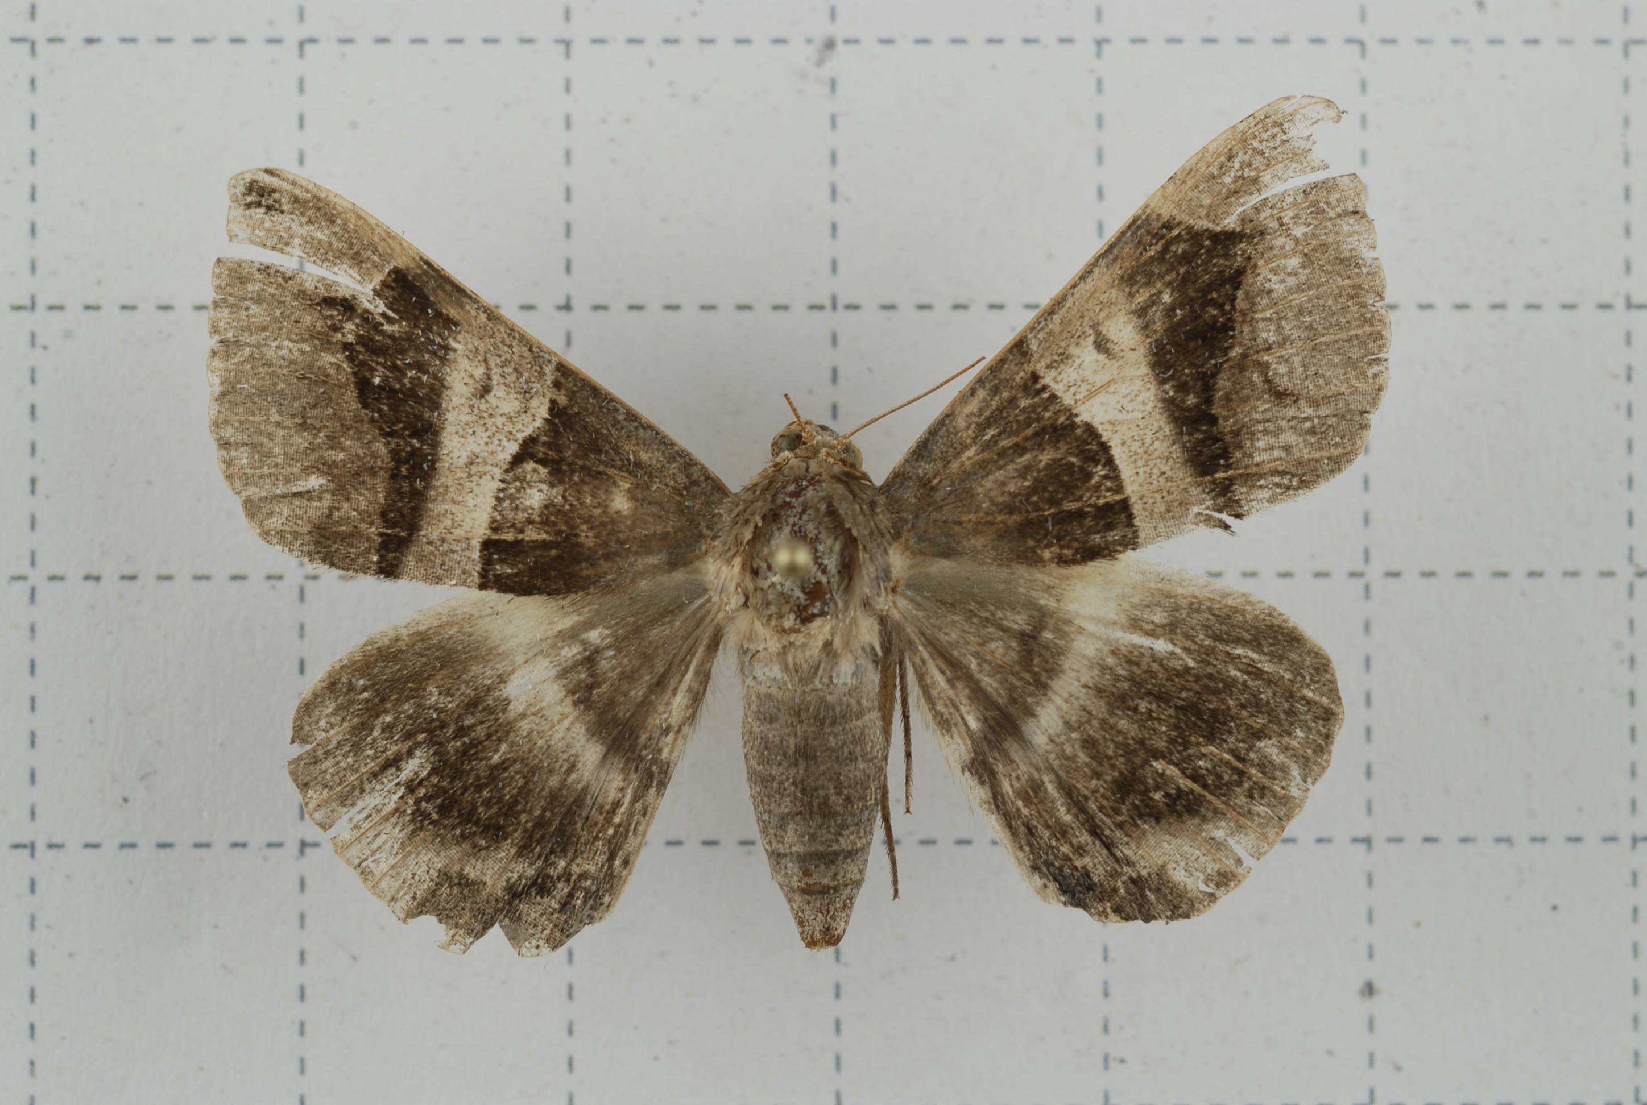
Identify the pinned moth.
Parallelia stuposa
